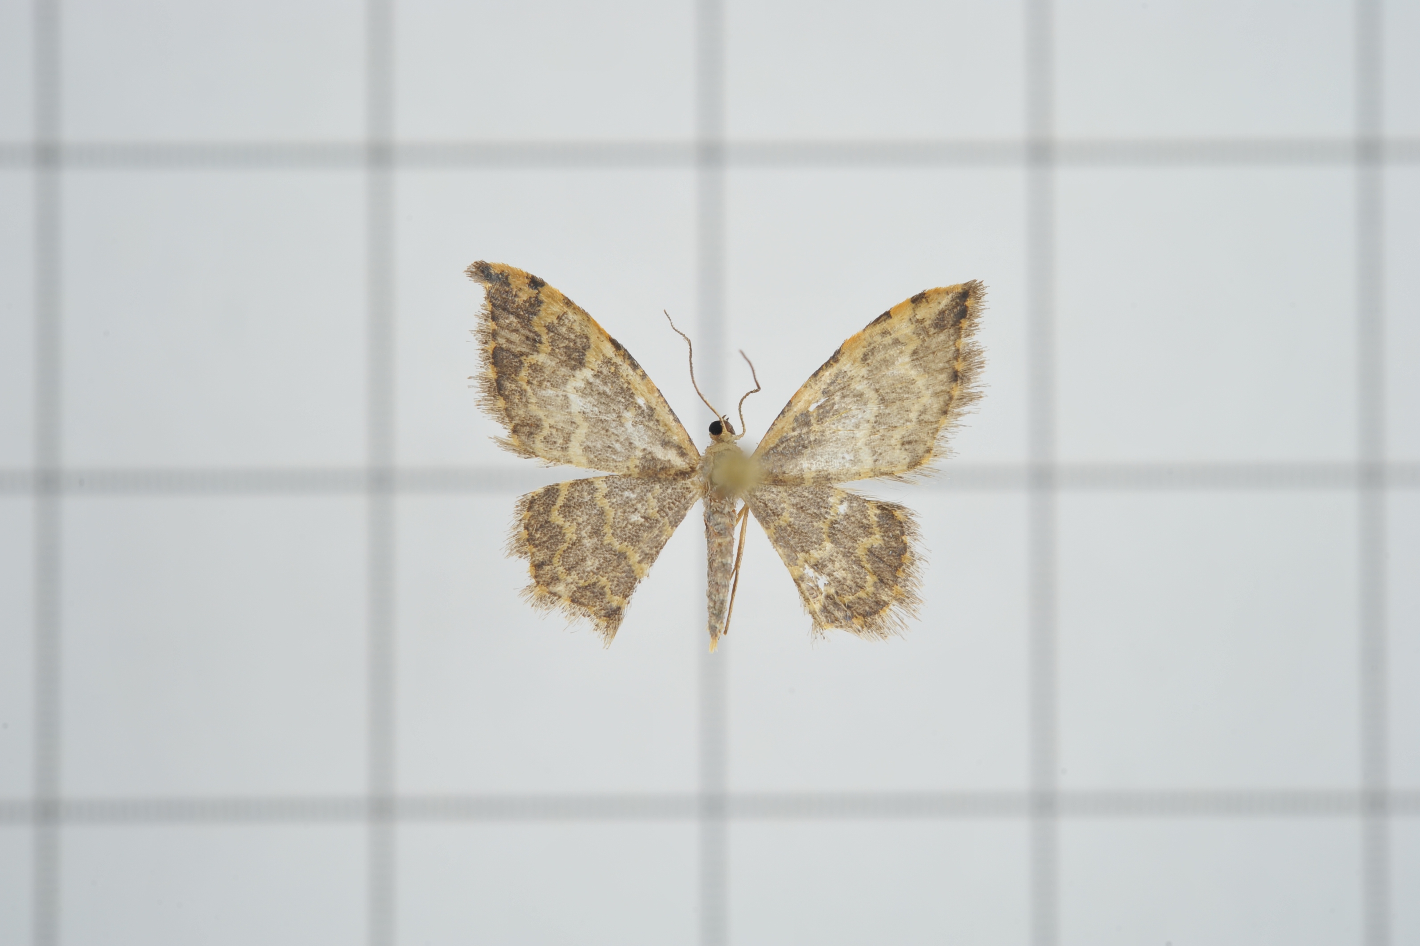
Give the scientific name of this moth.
Lophophleps purpurea
